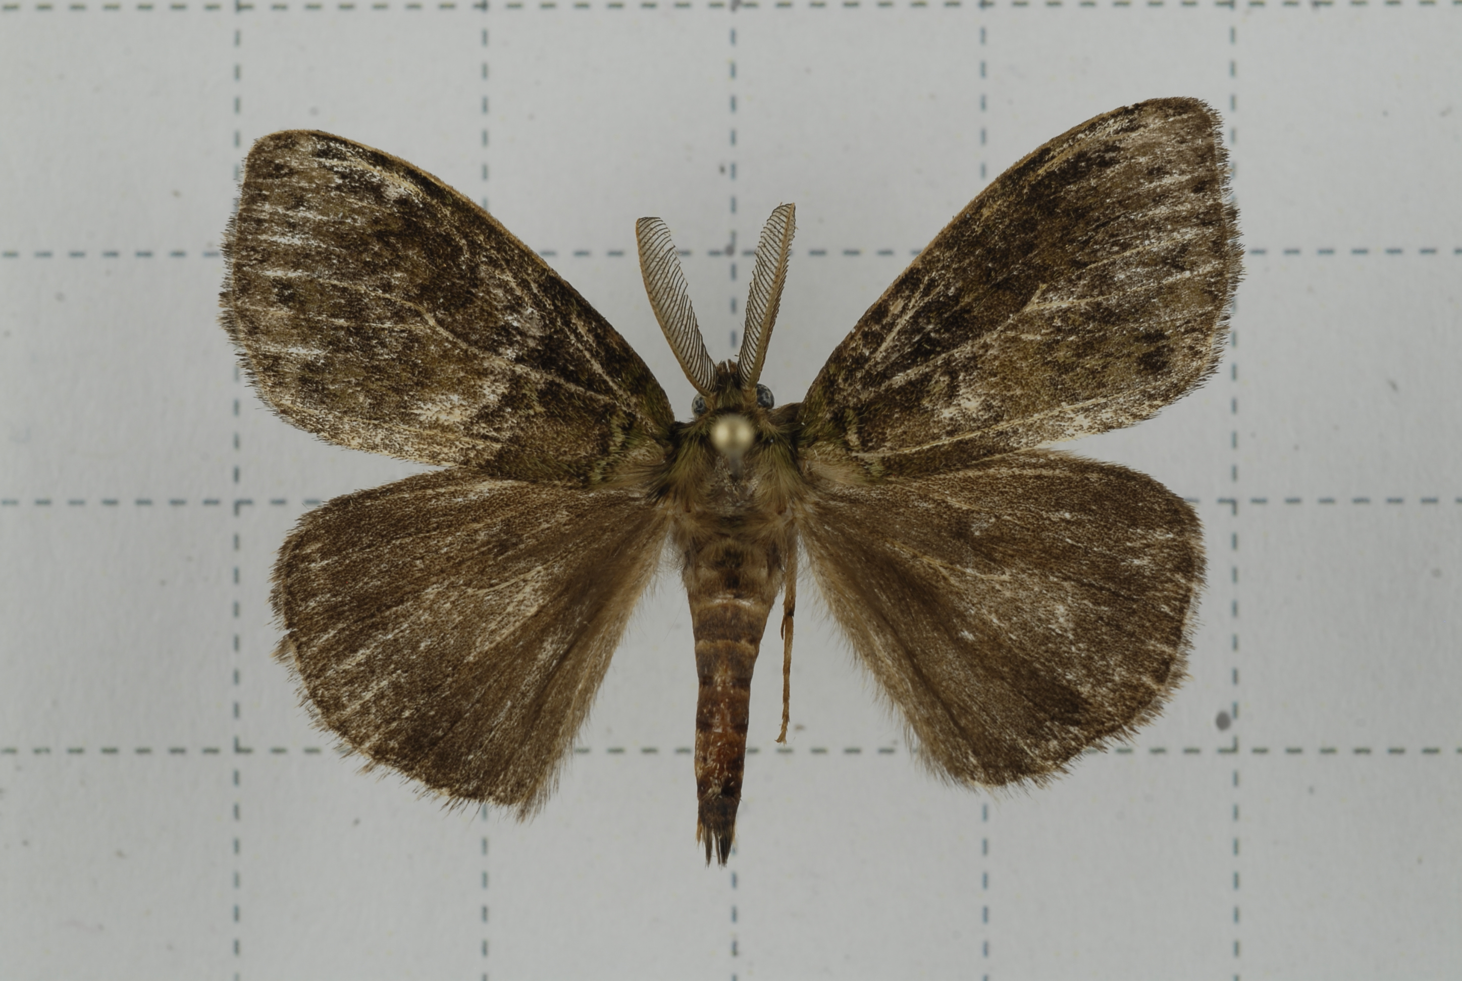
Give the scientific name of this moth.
Ilema olivacea
